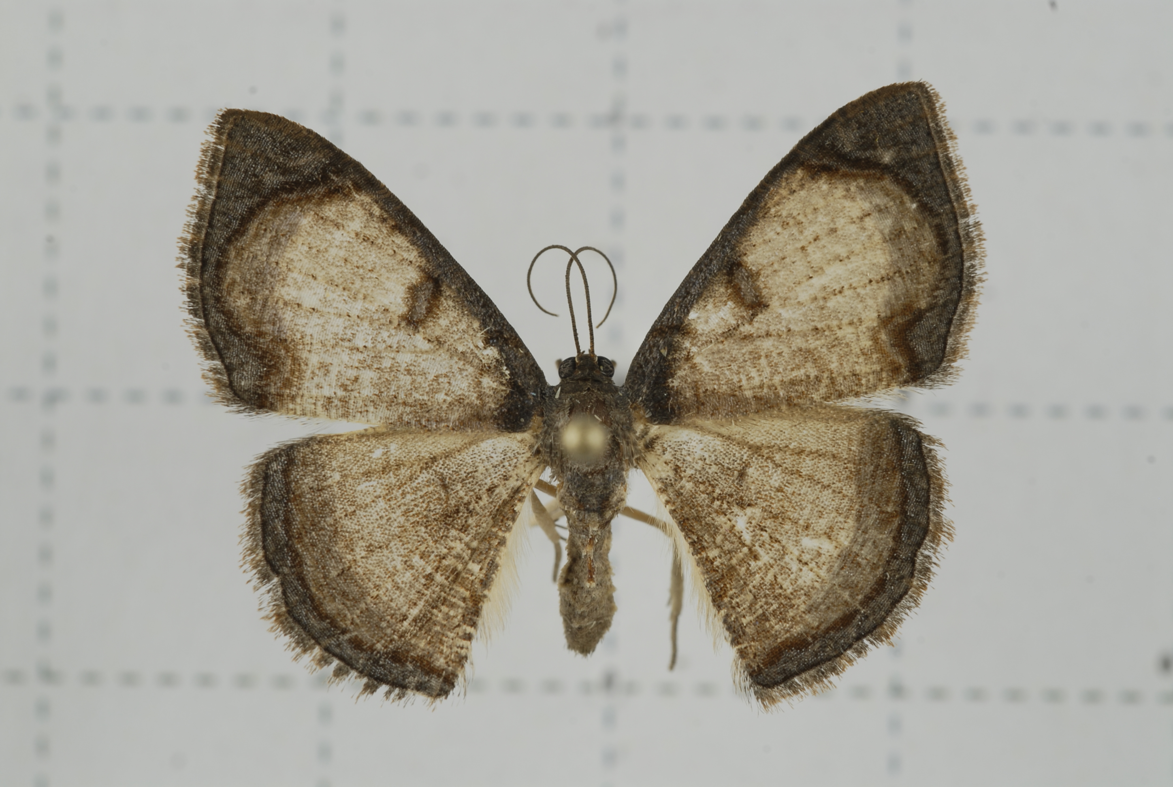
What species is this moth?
Hydatocapnia gemina
